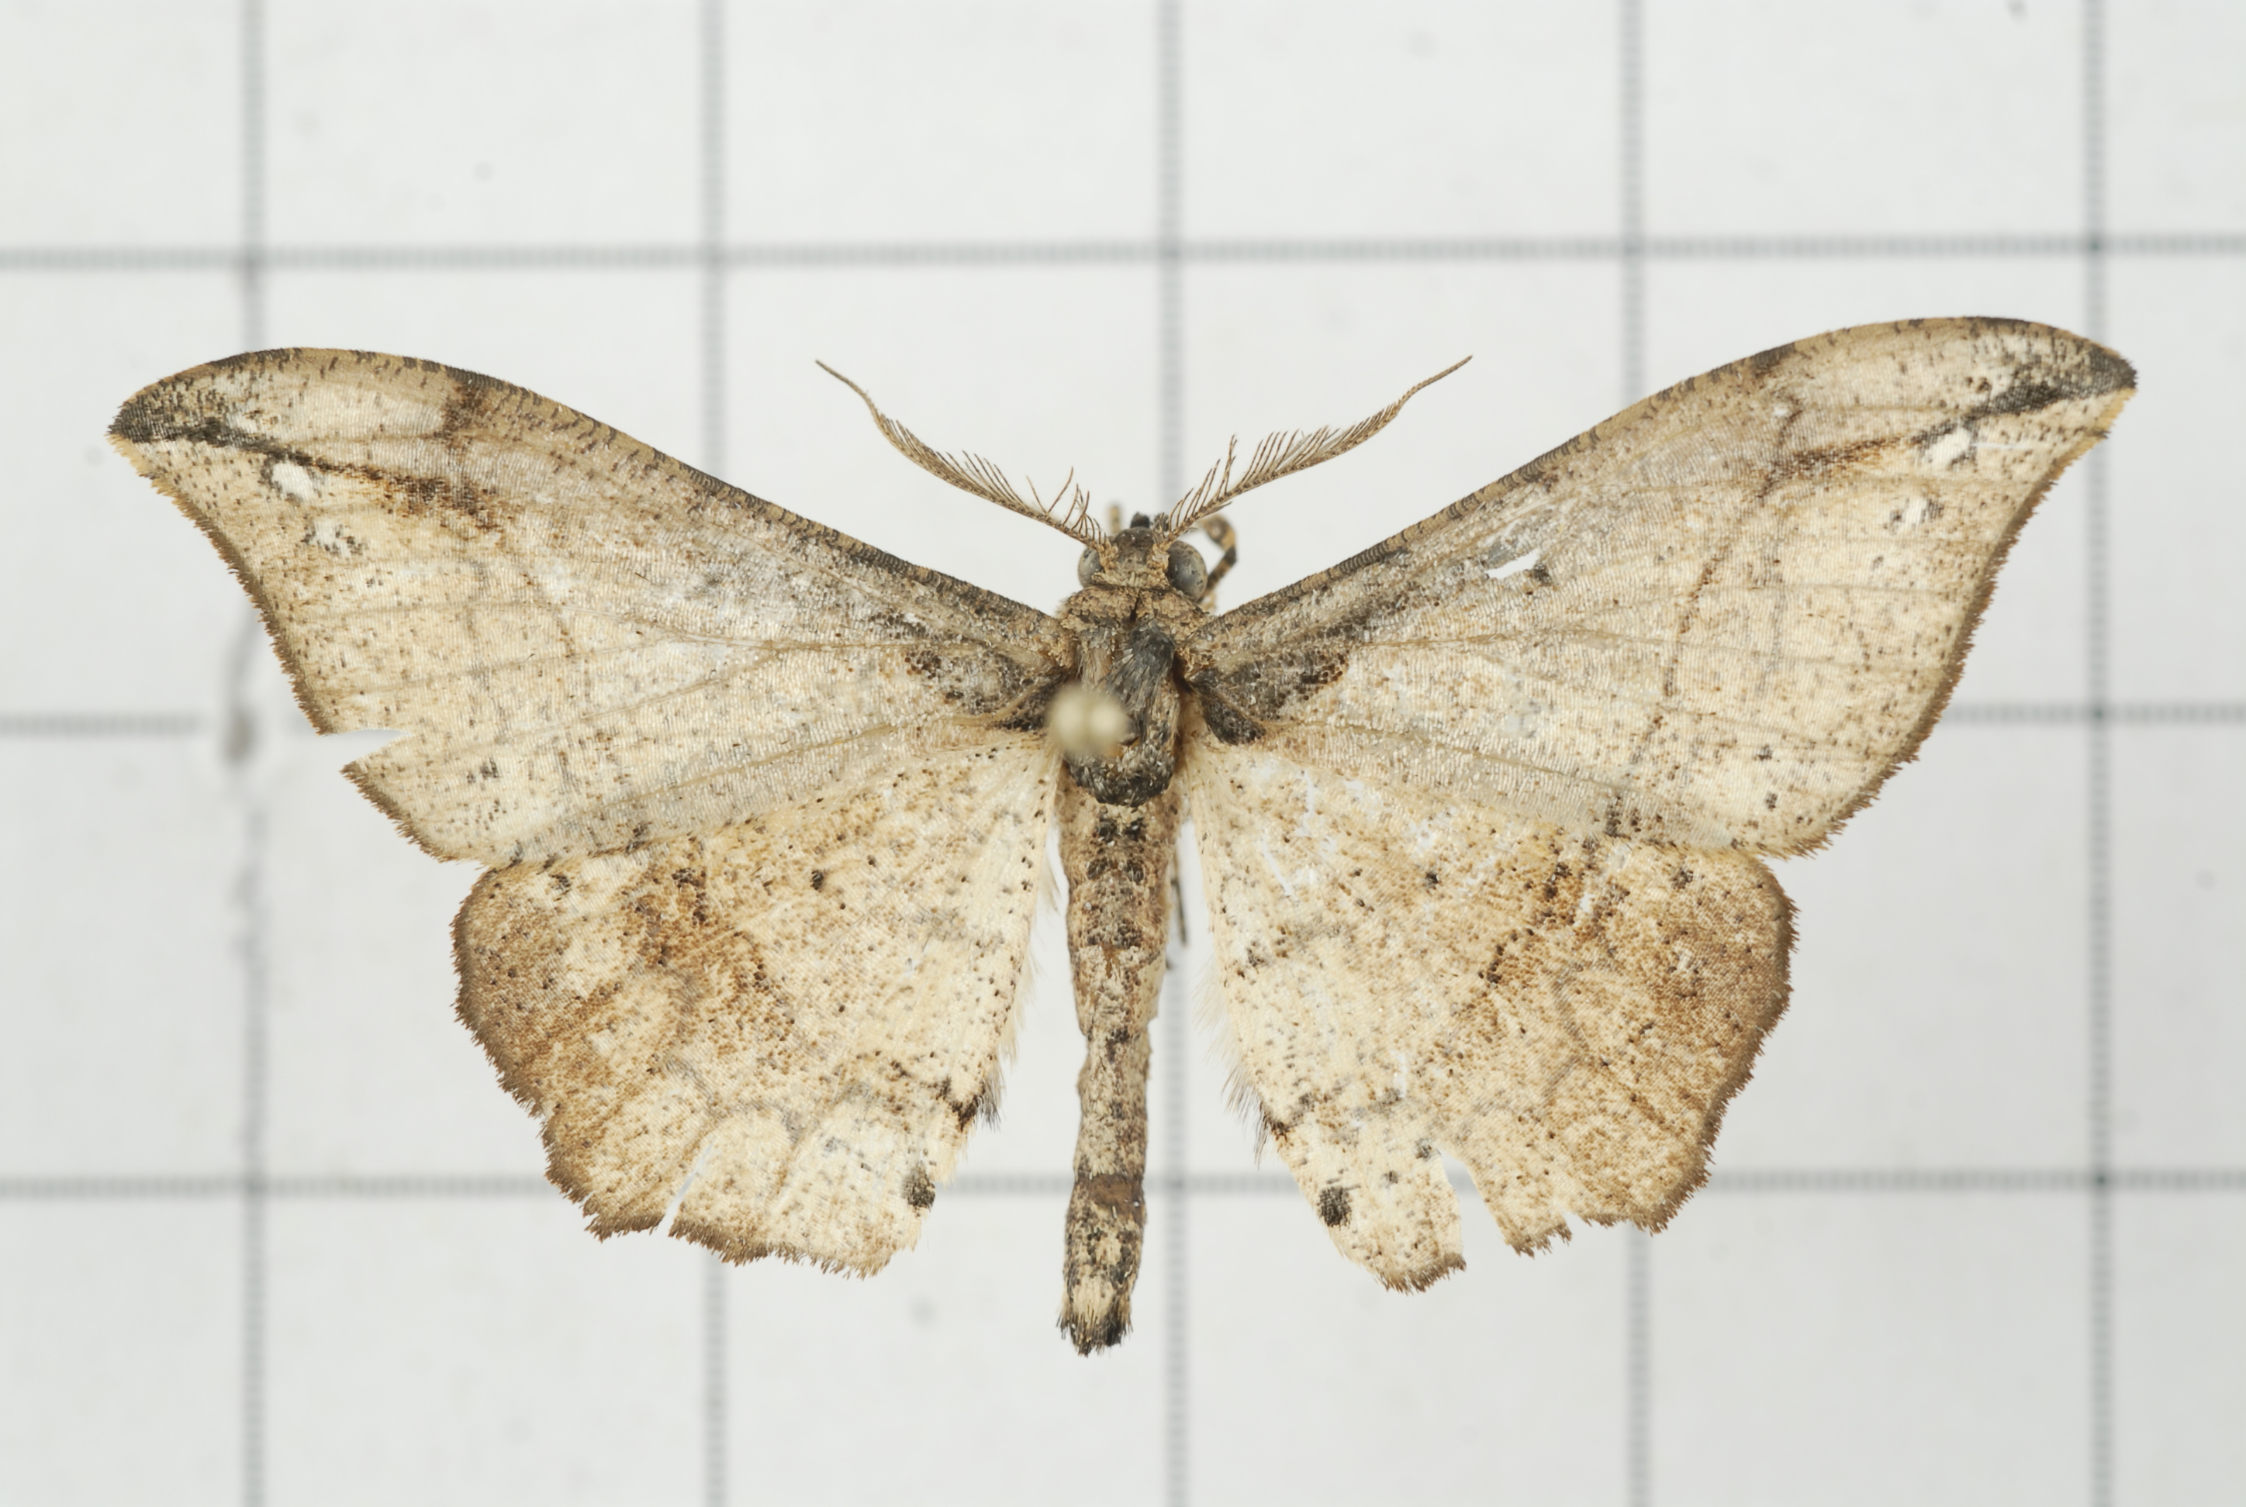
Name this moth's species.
Hyposidra infixaria
